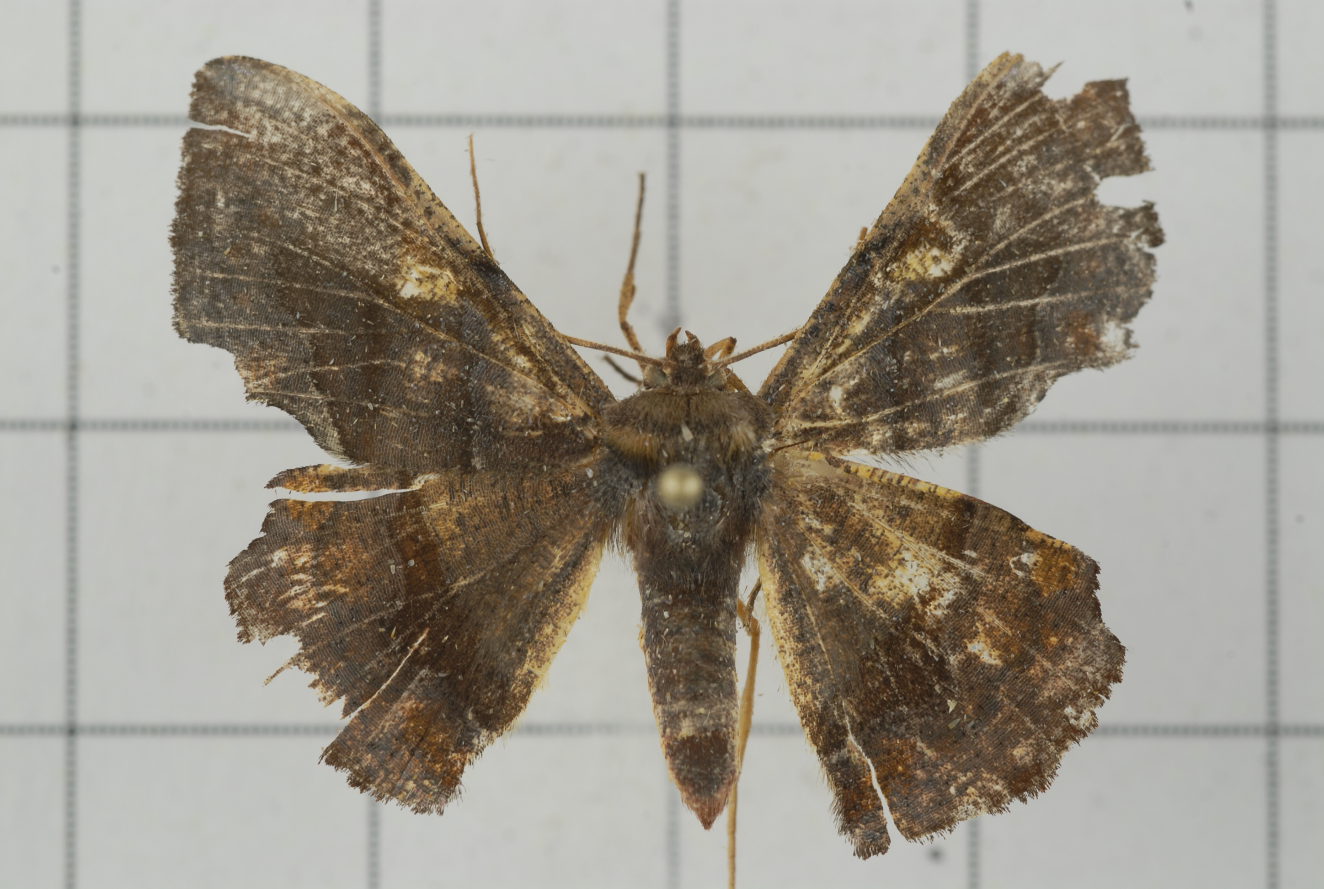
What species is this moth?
Fascellina chromataria
